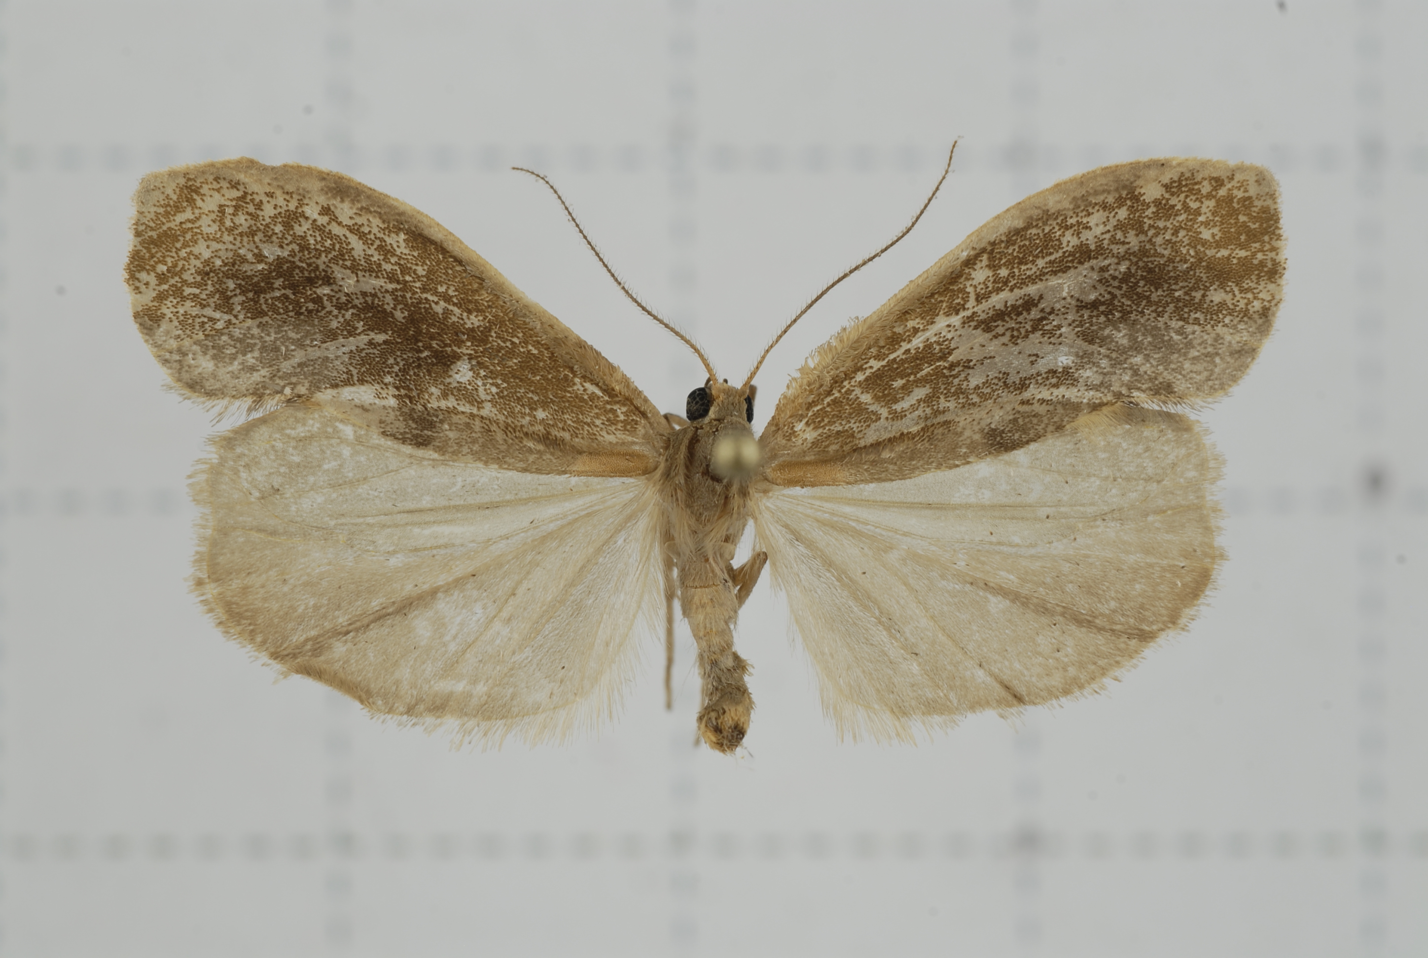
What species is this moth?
Gampola sinica
